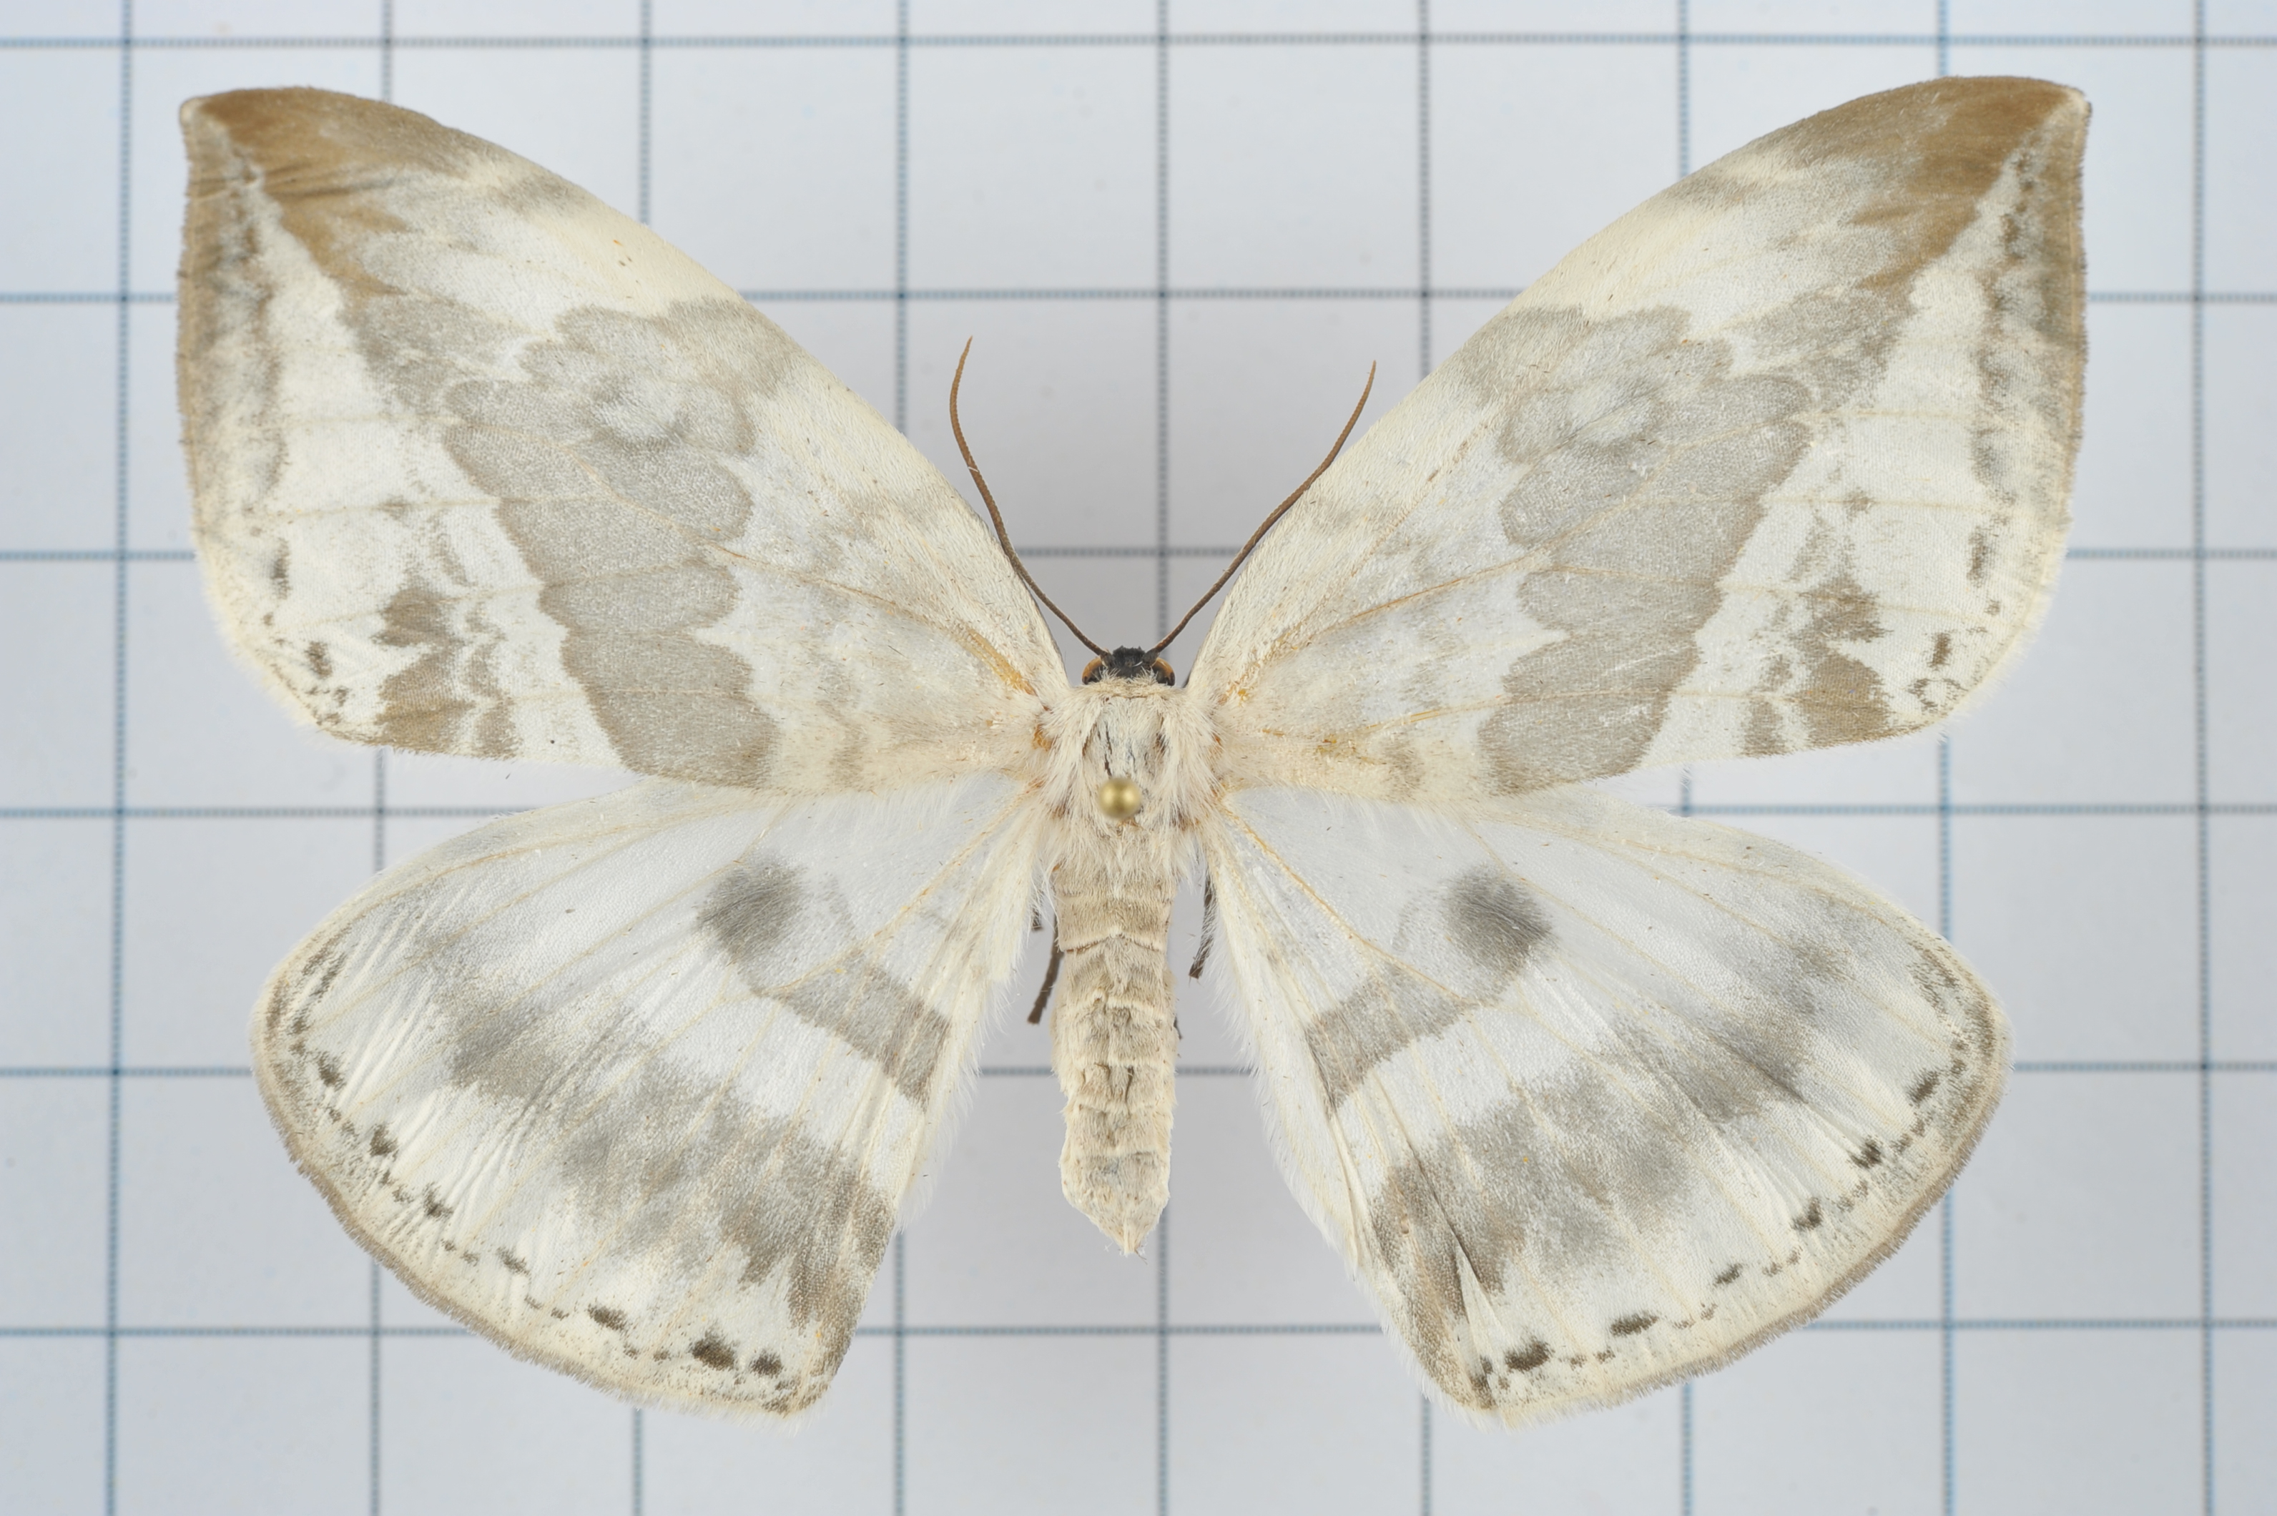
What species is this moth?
Cyclidia substigmaria substigmaria
